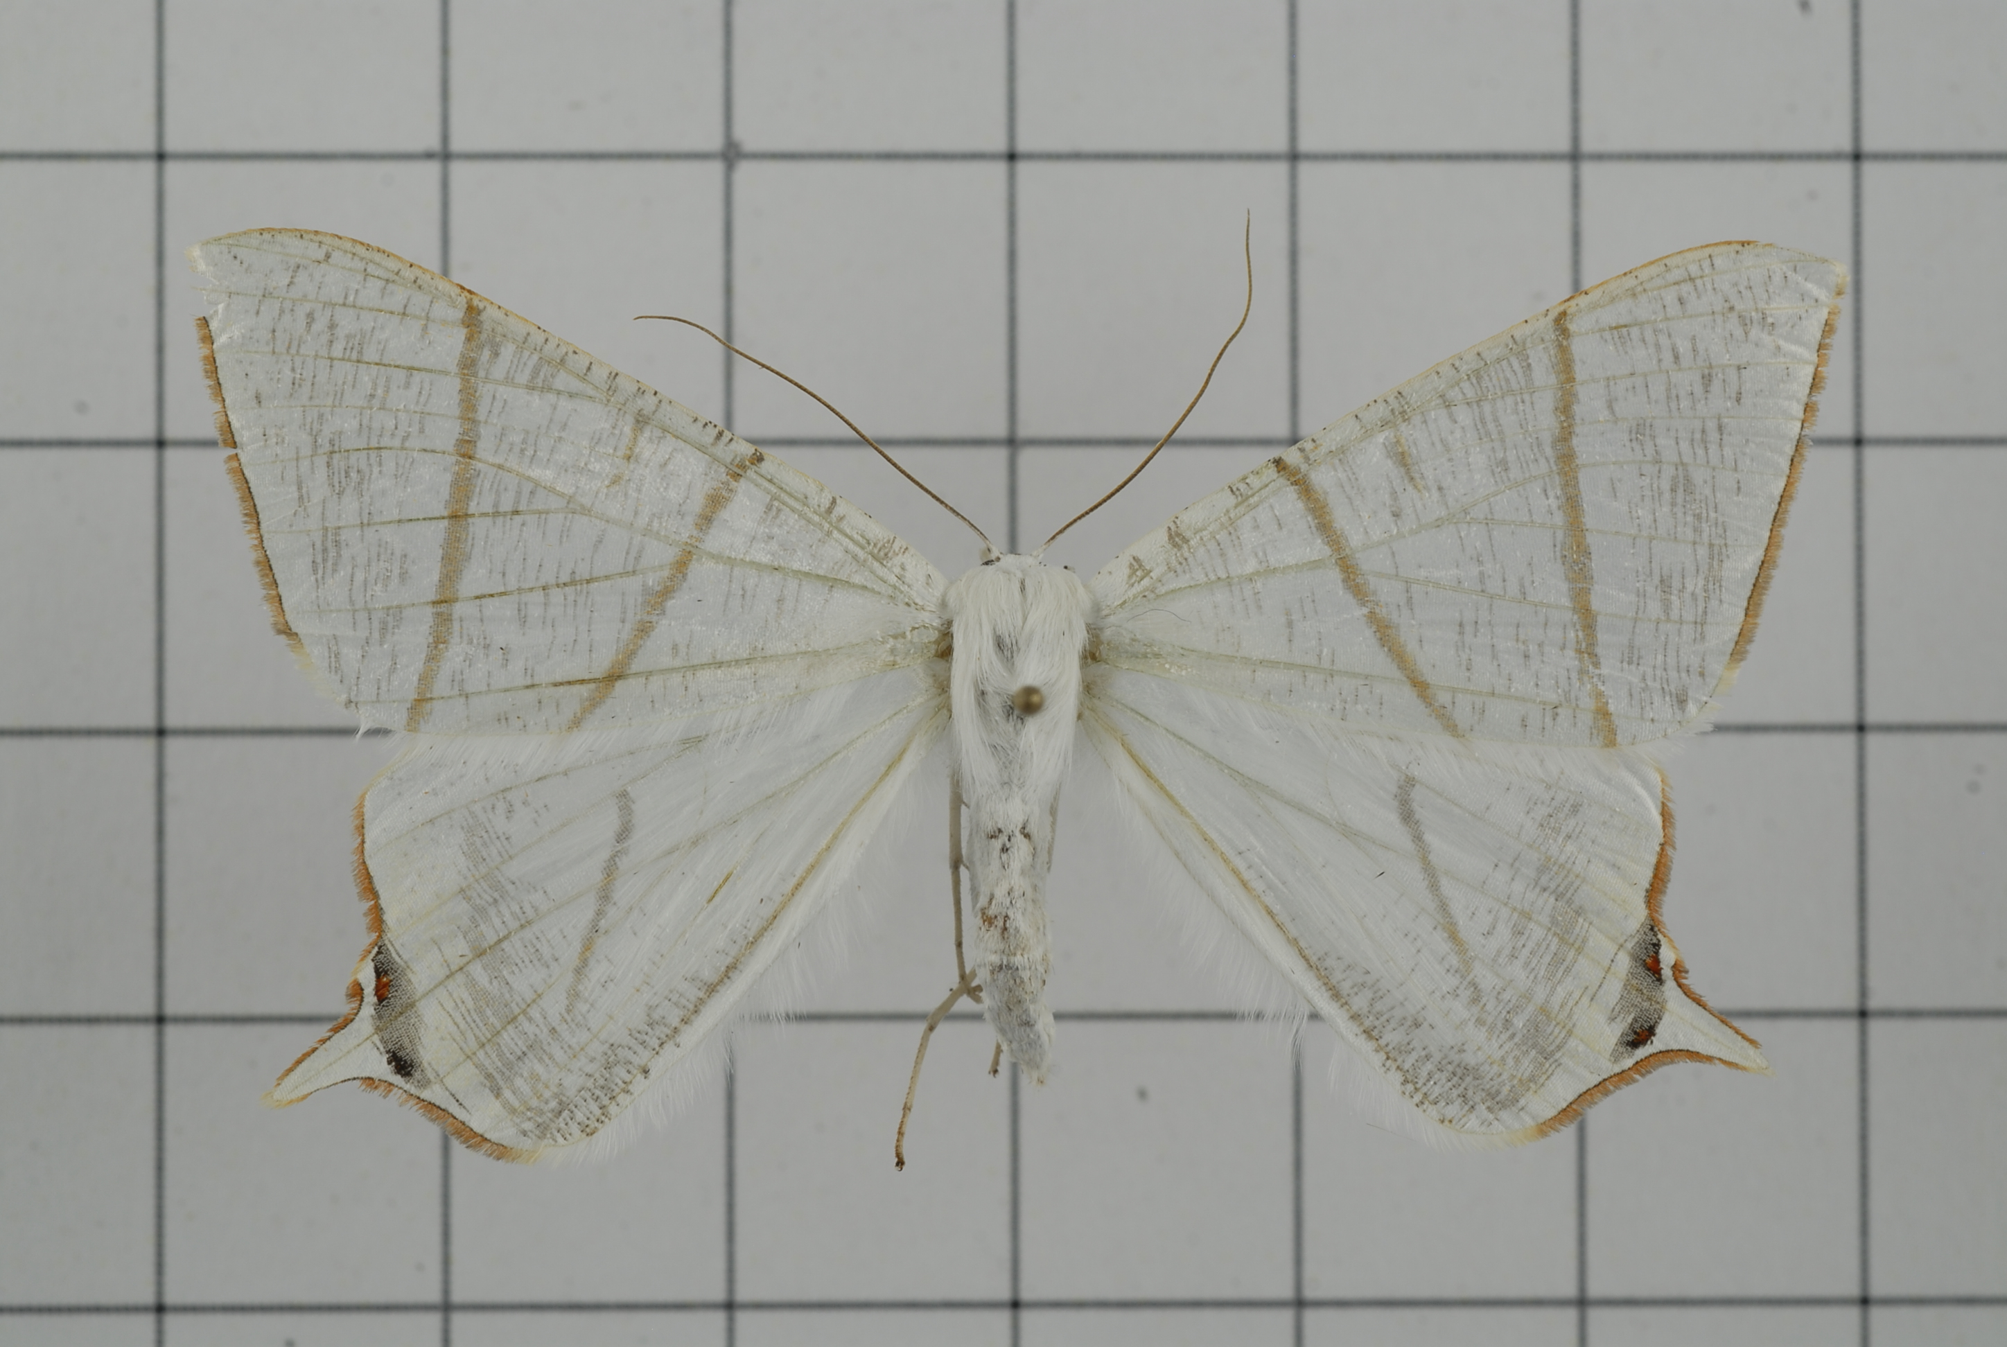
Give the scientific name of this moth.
Ourapteryx changi
